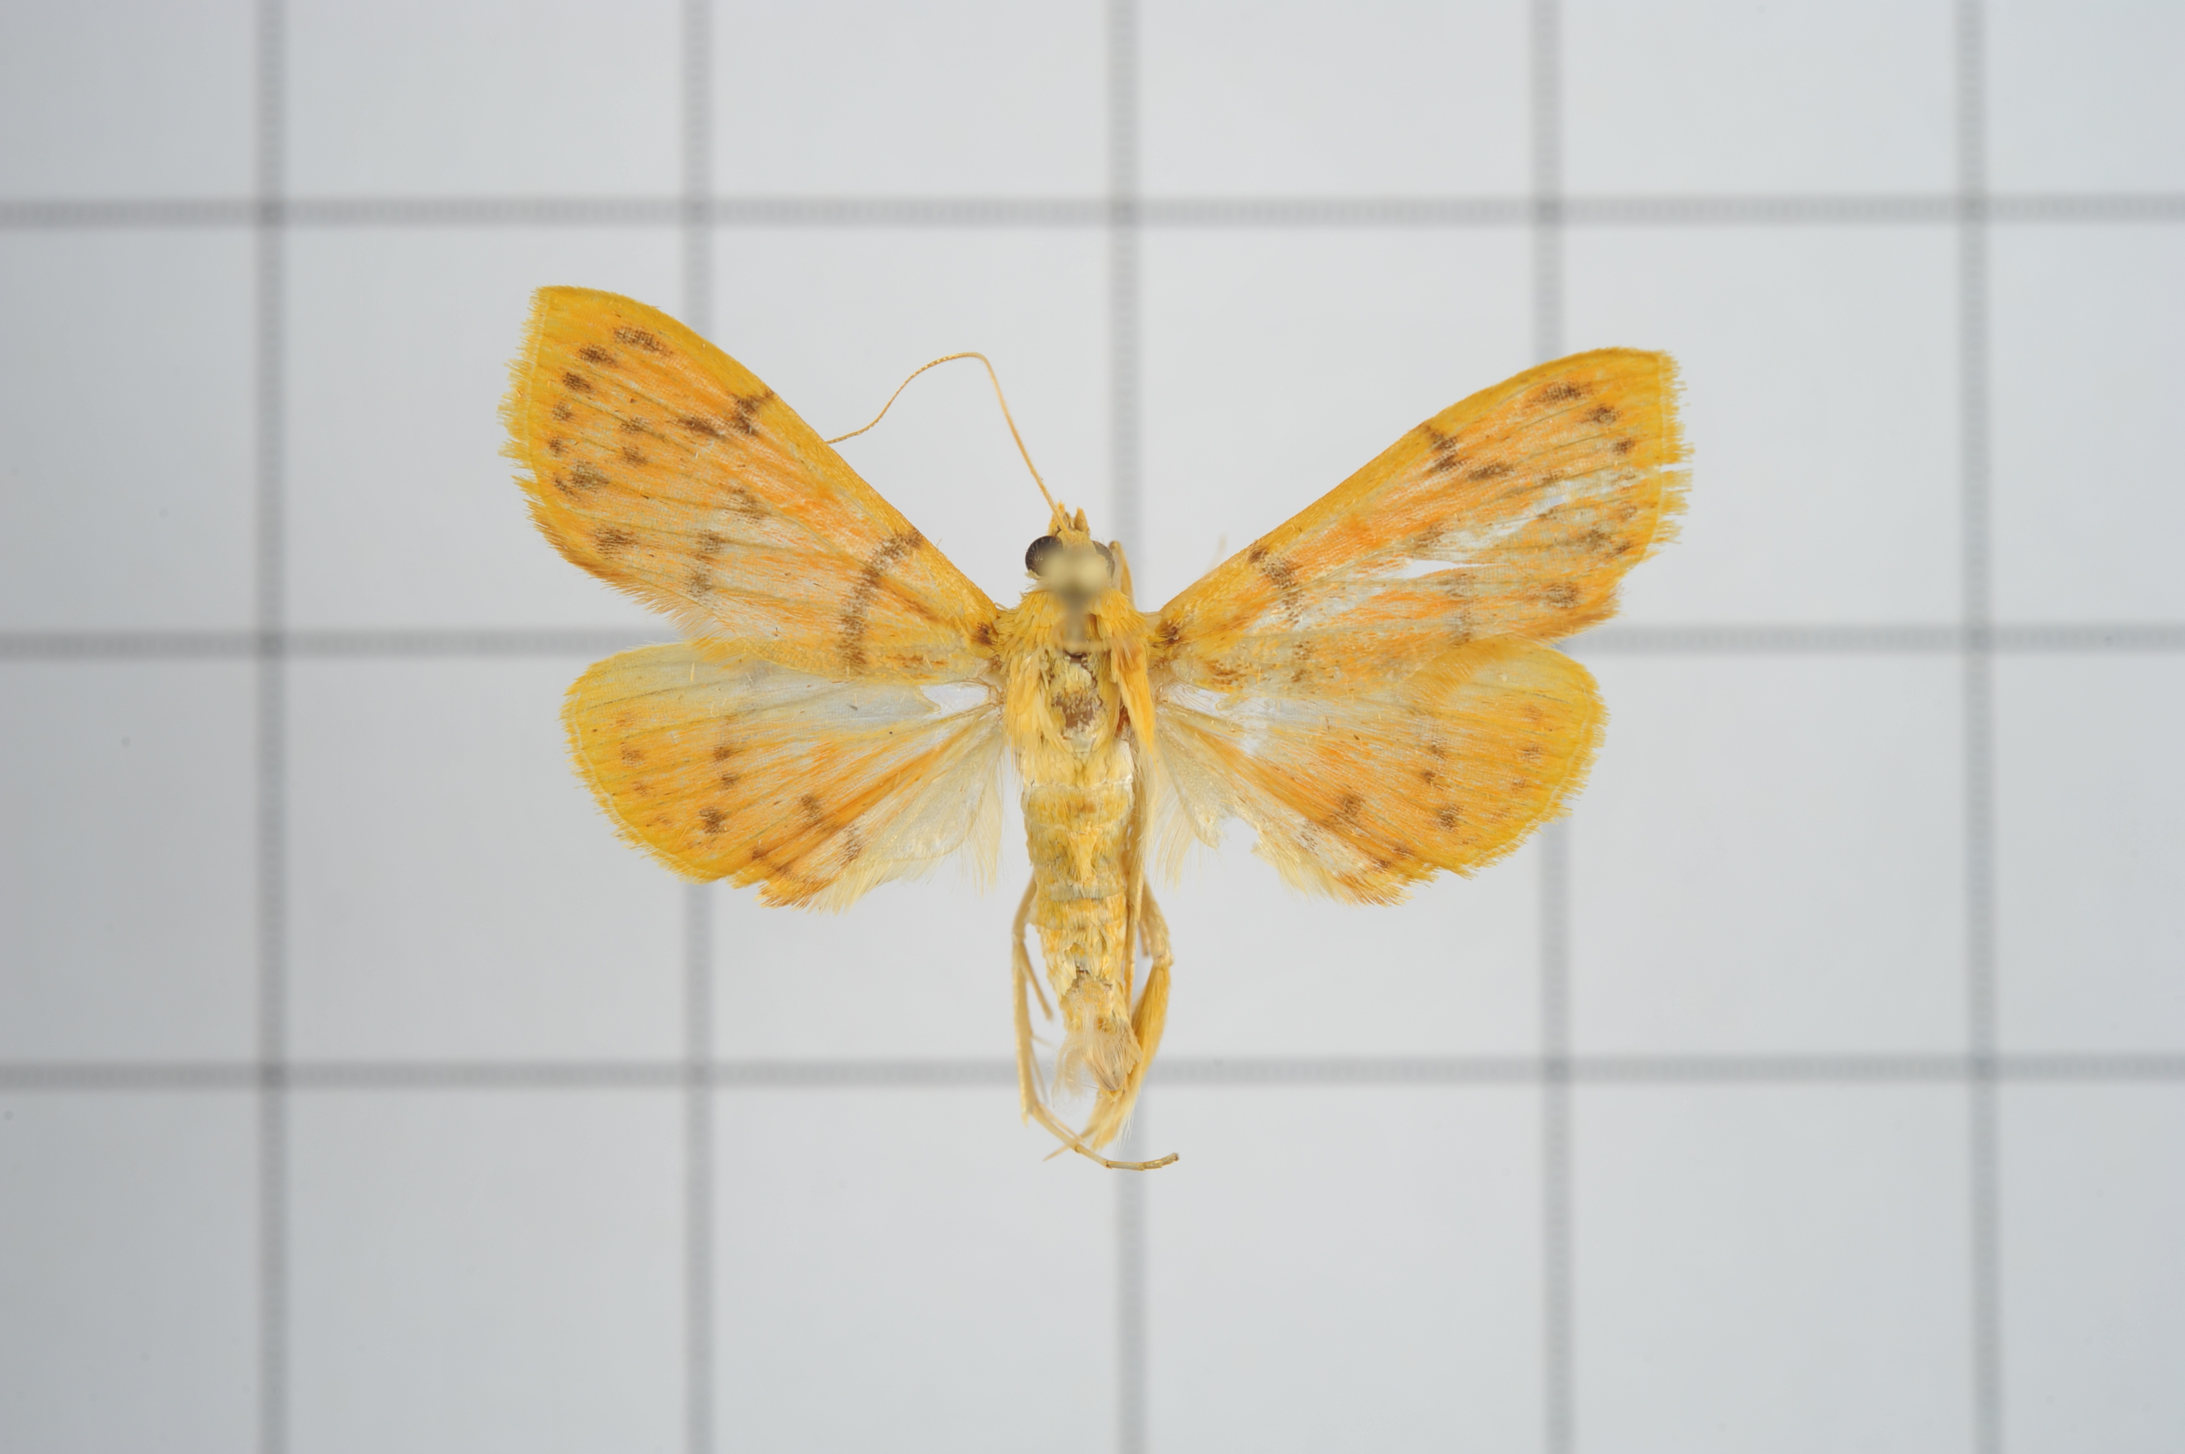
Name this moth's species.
Eusabena miltochristalis
